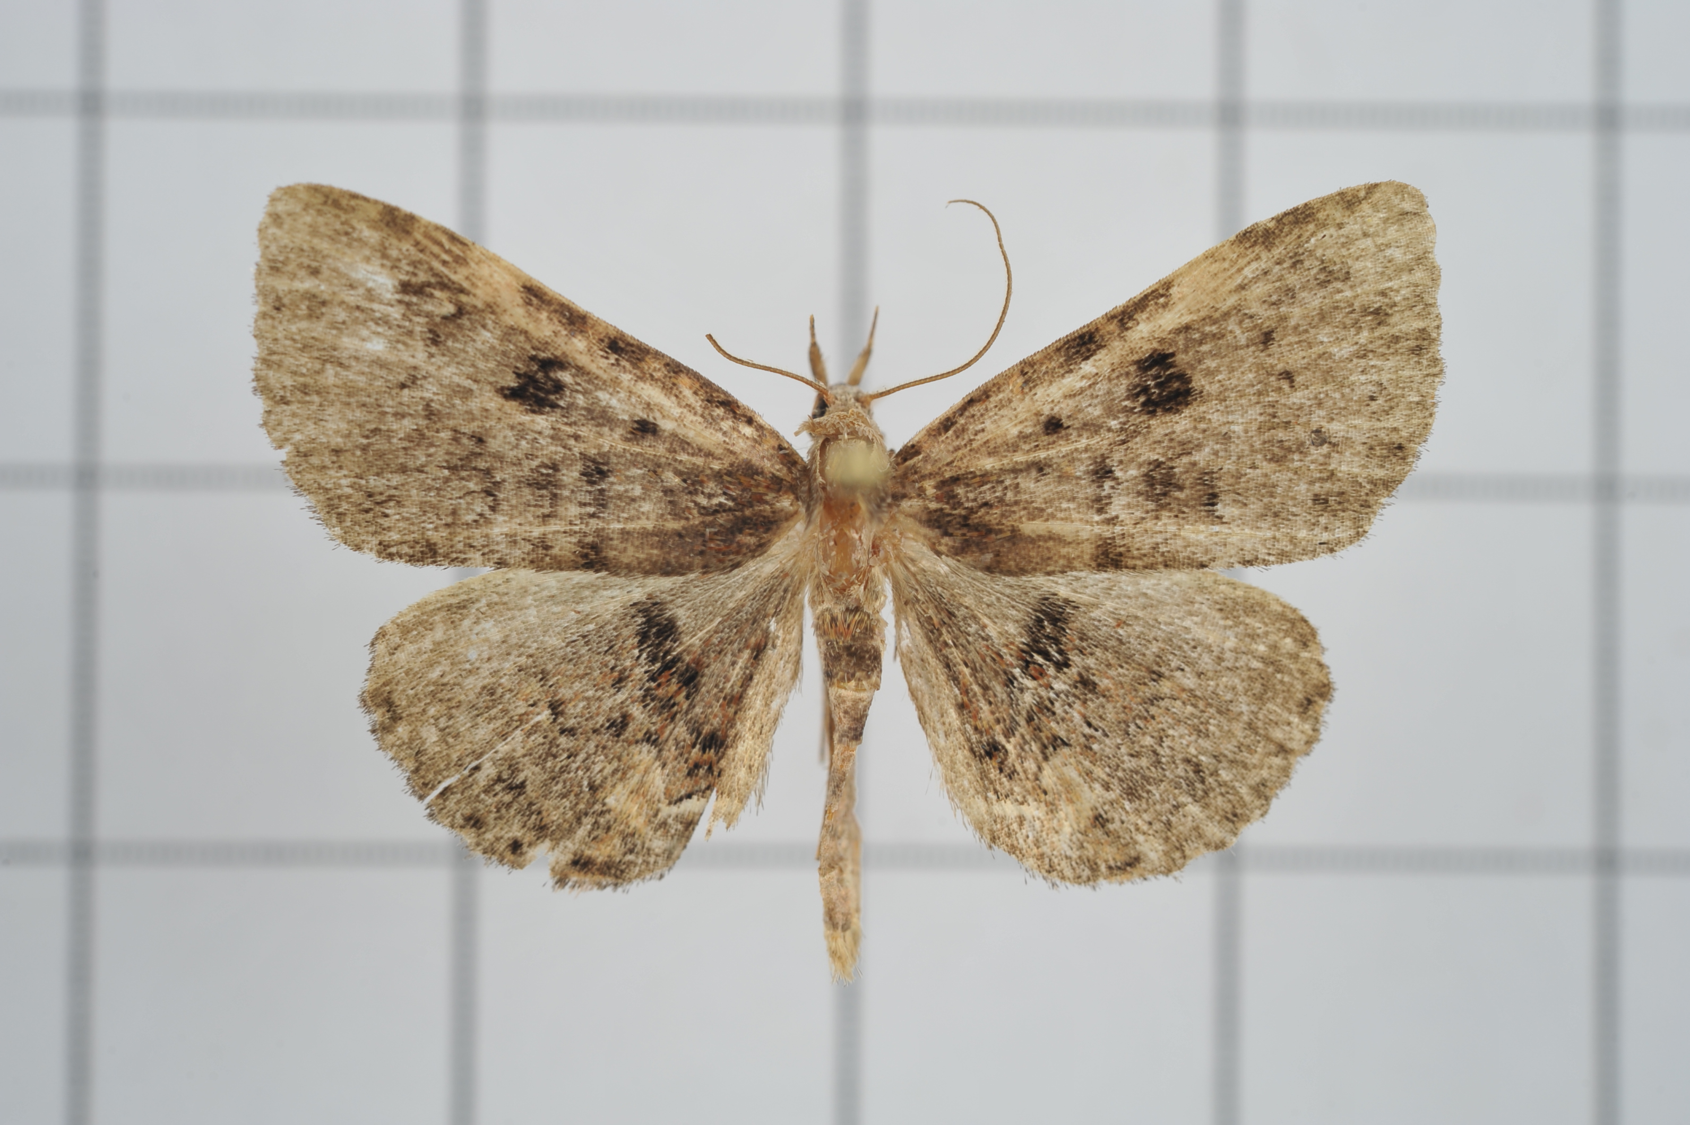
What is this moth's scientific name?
Diomea rotundata
